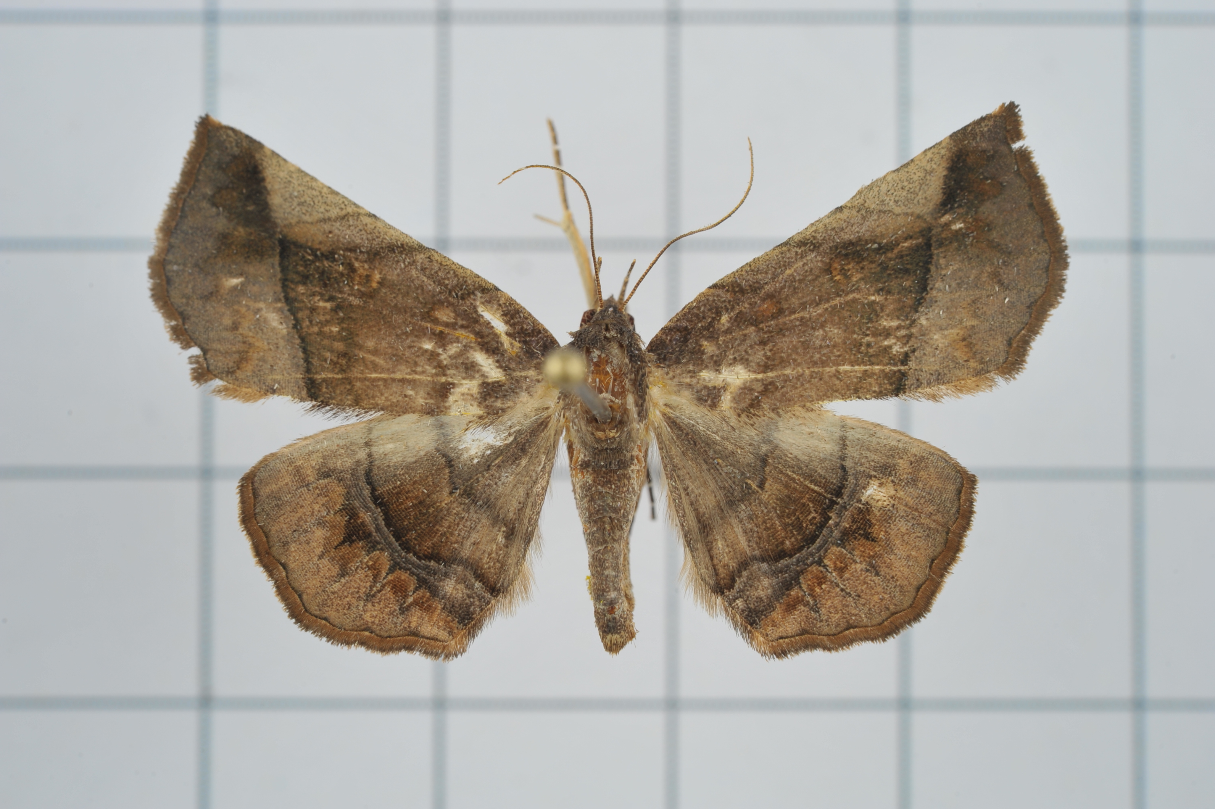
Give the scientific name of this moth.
Pangrapta trilineata
